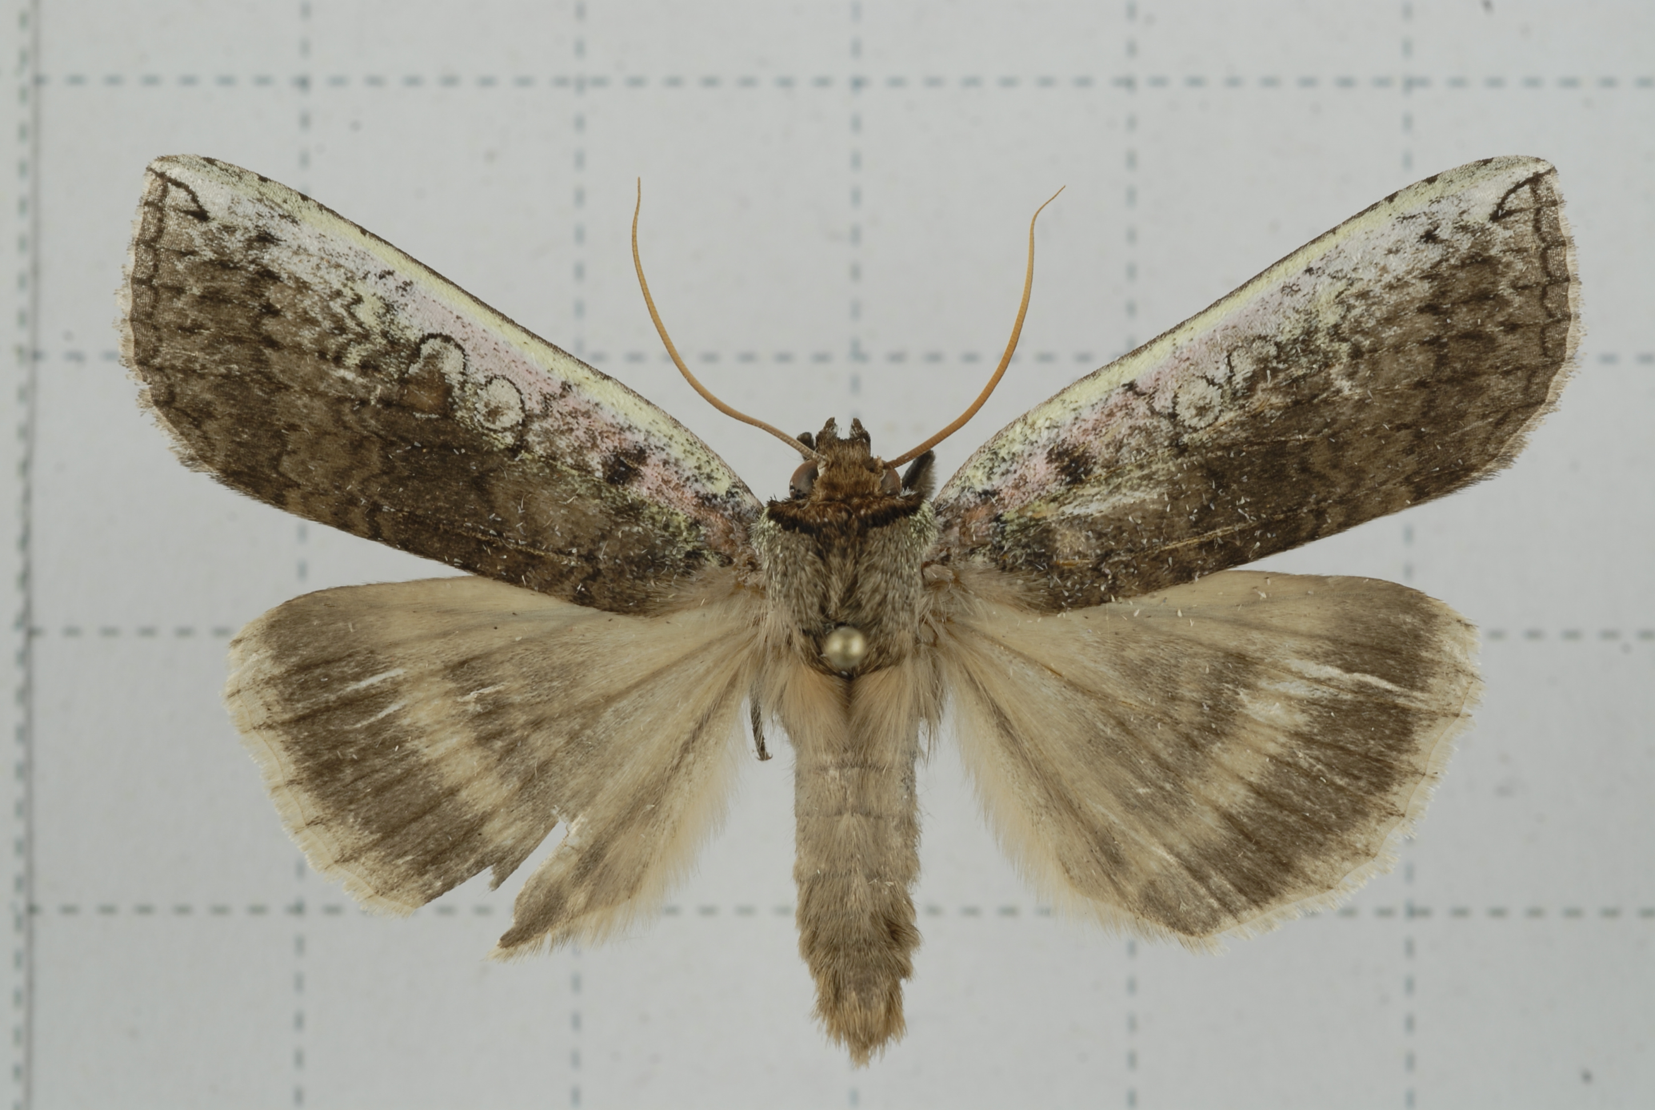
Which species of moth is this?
Tethea oberthueri taiwana
